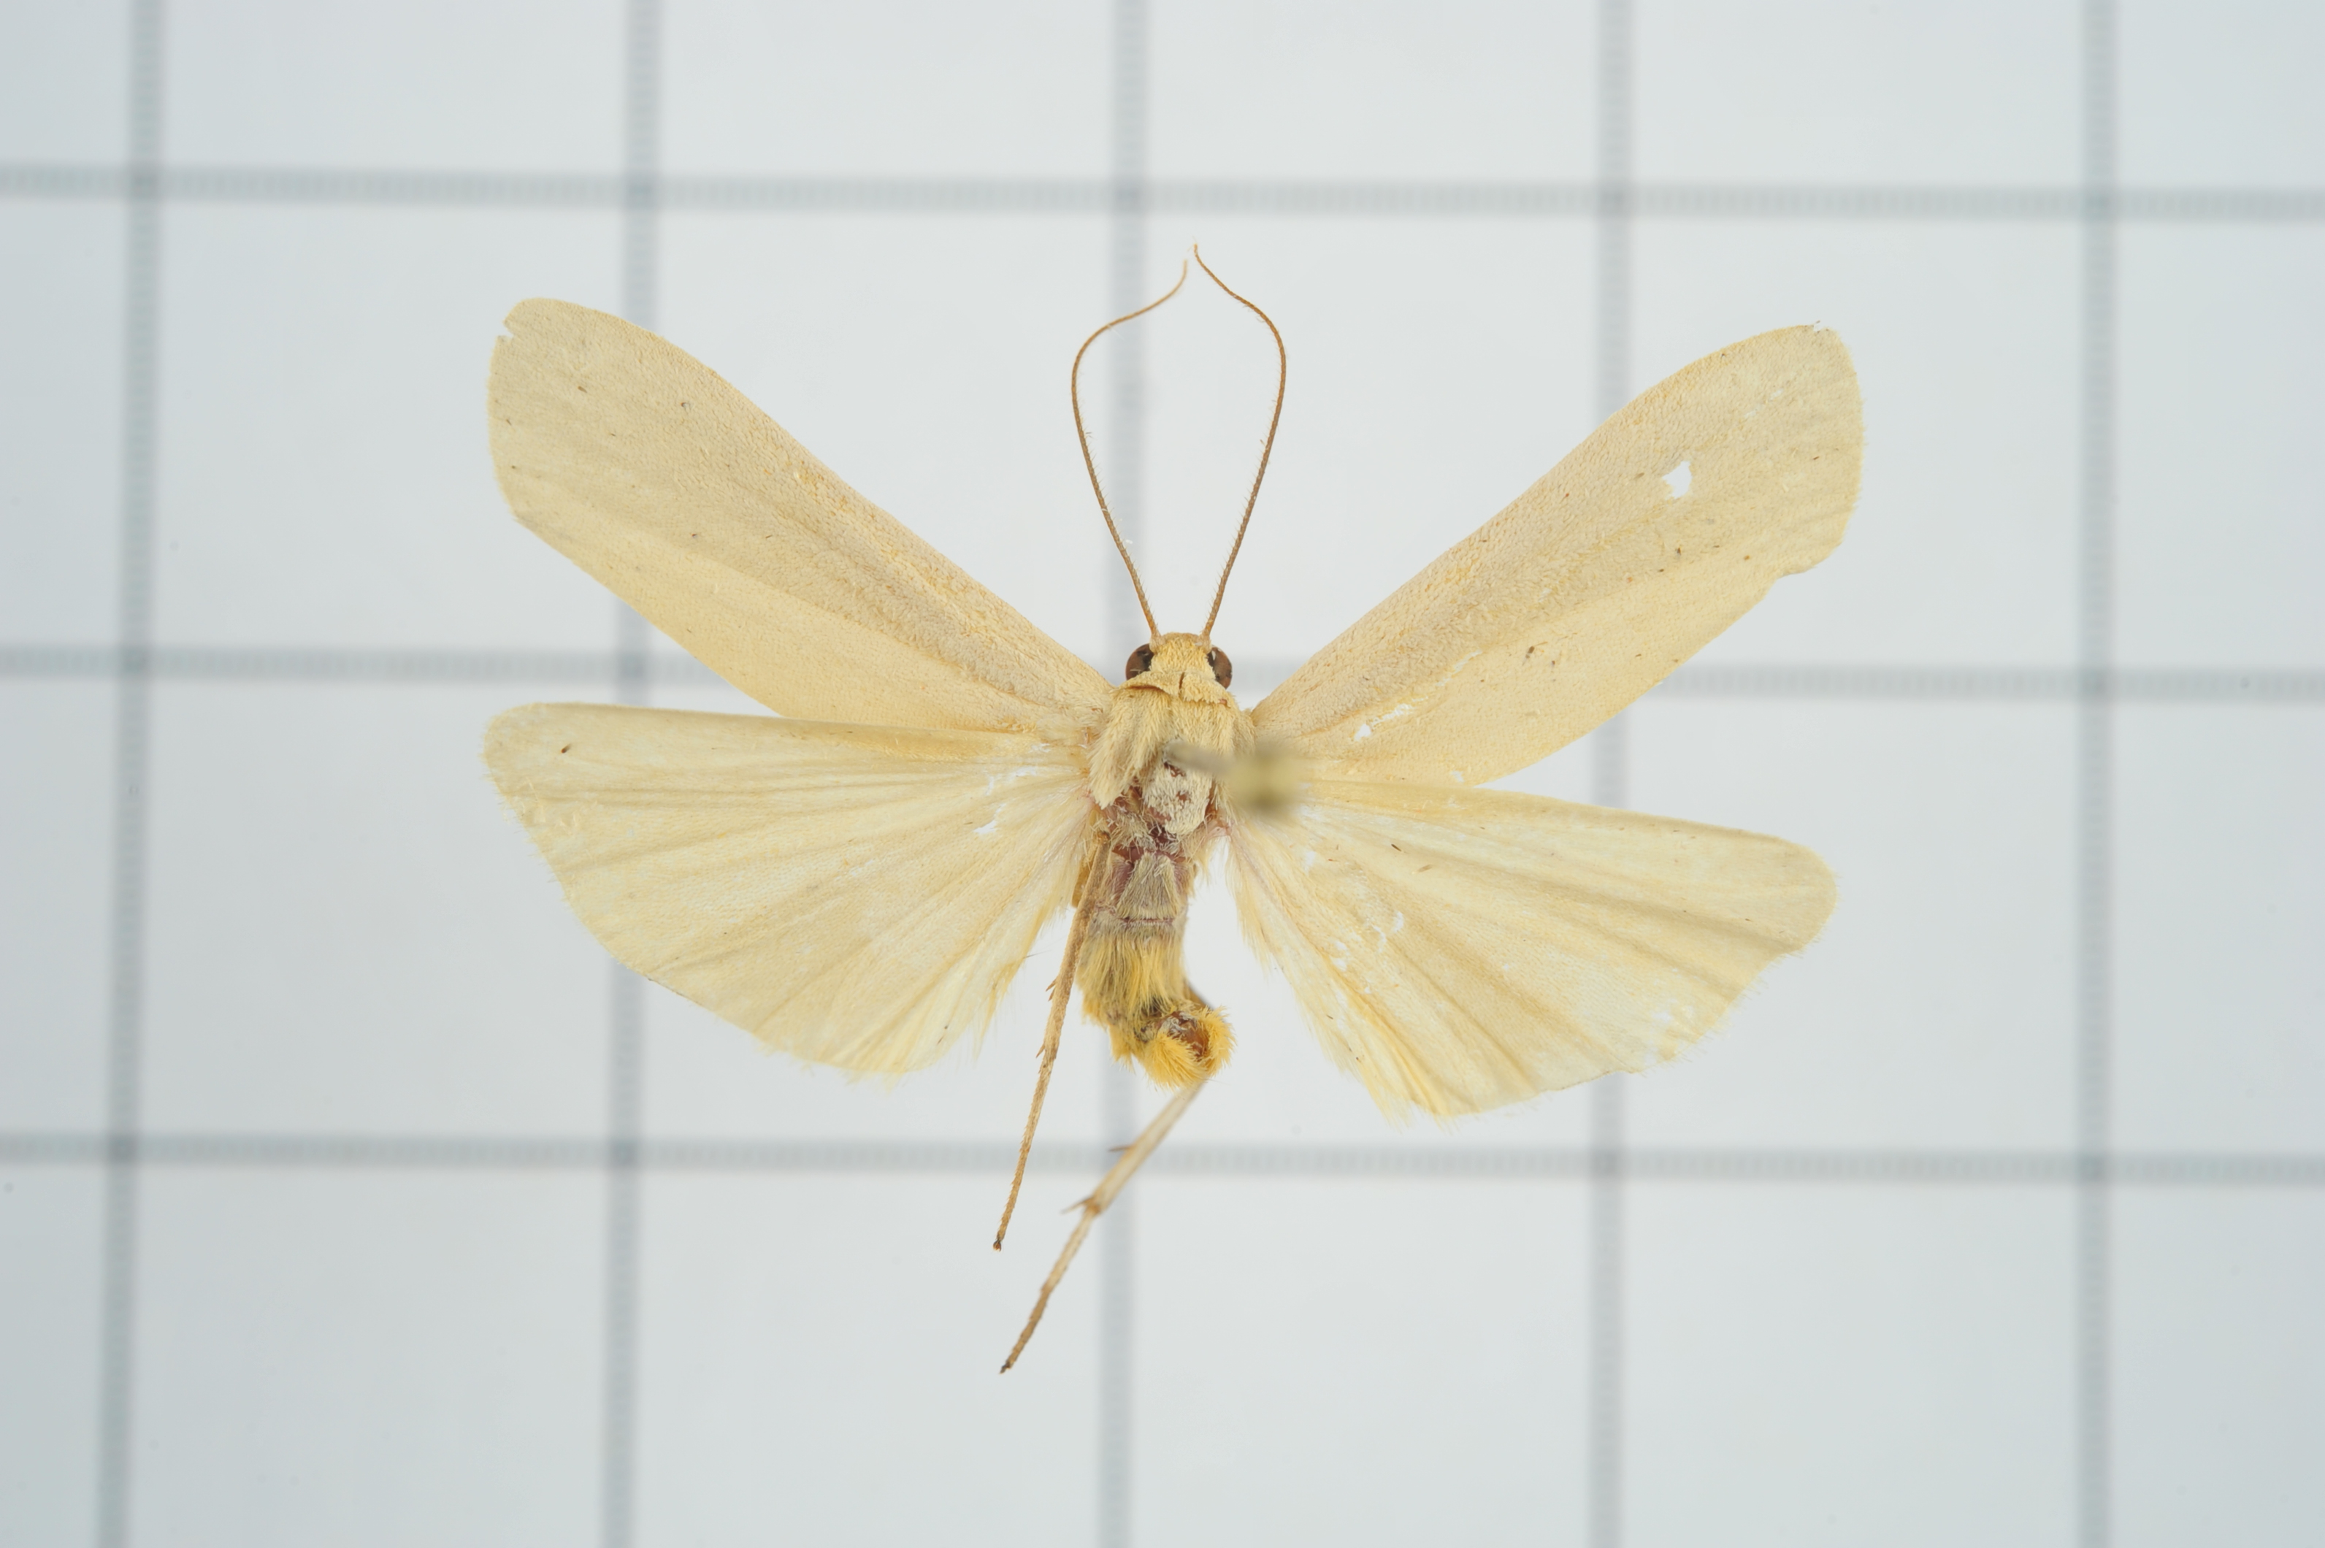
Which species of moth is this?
Eilema ranrunensis
